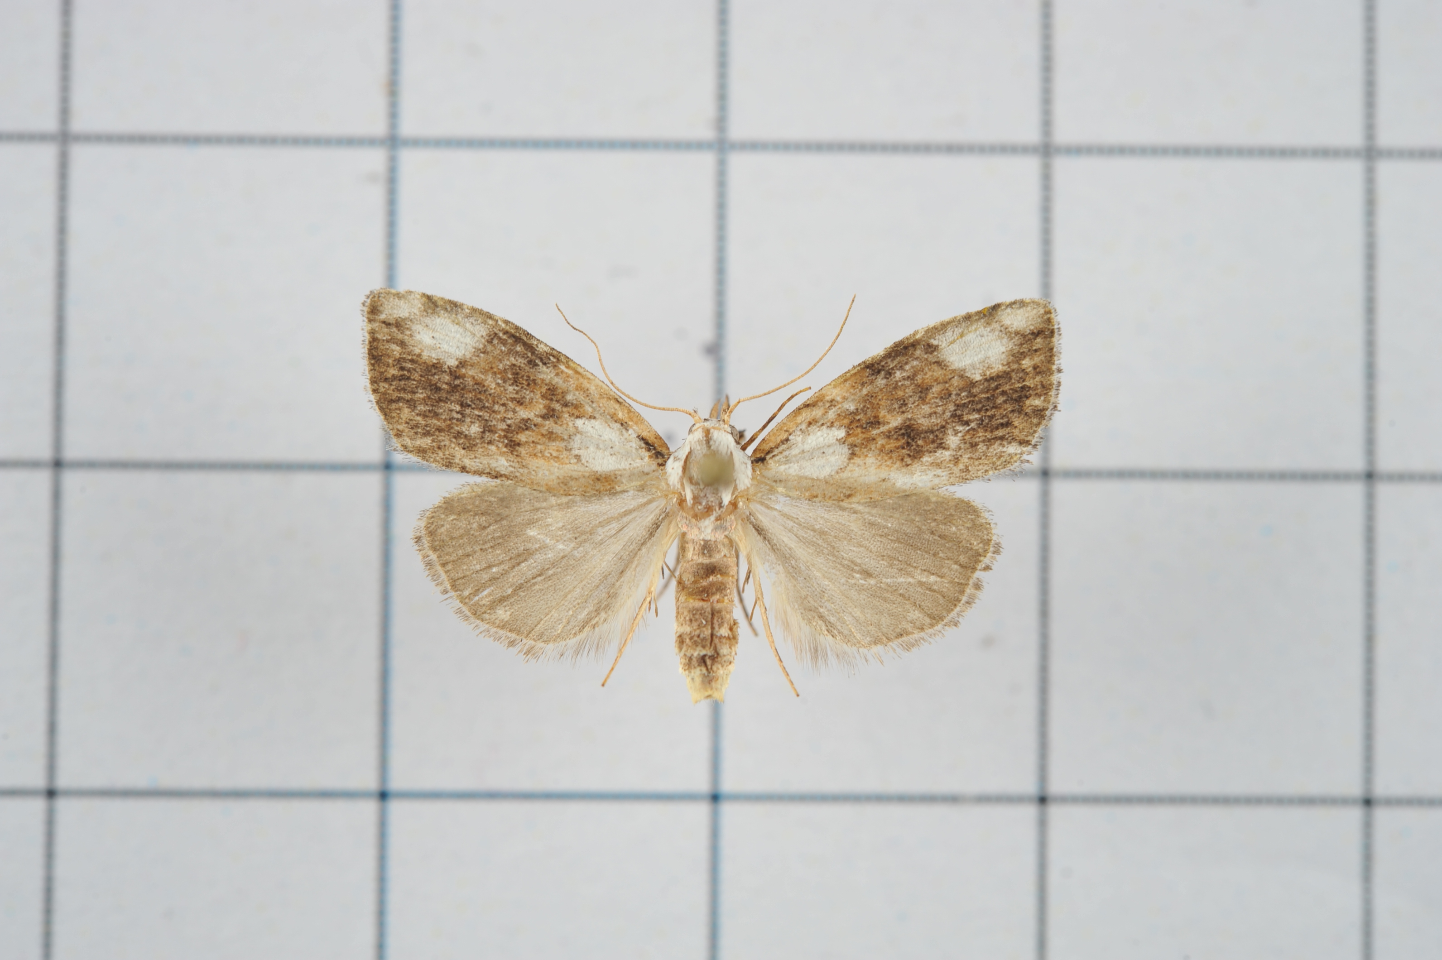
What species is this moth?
Nanola hluchyi
